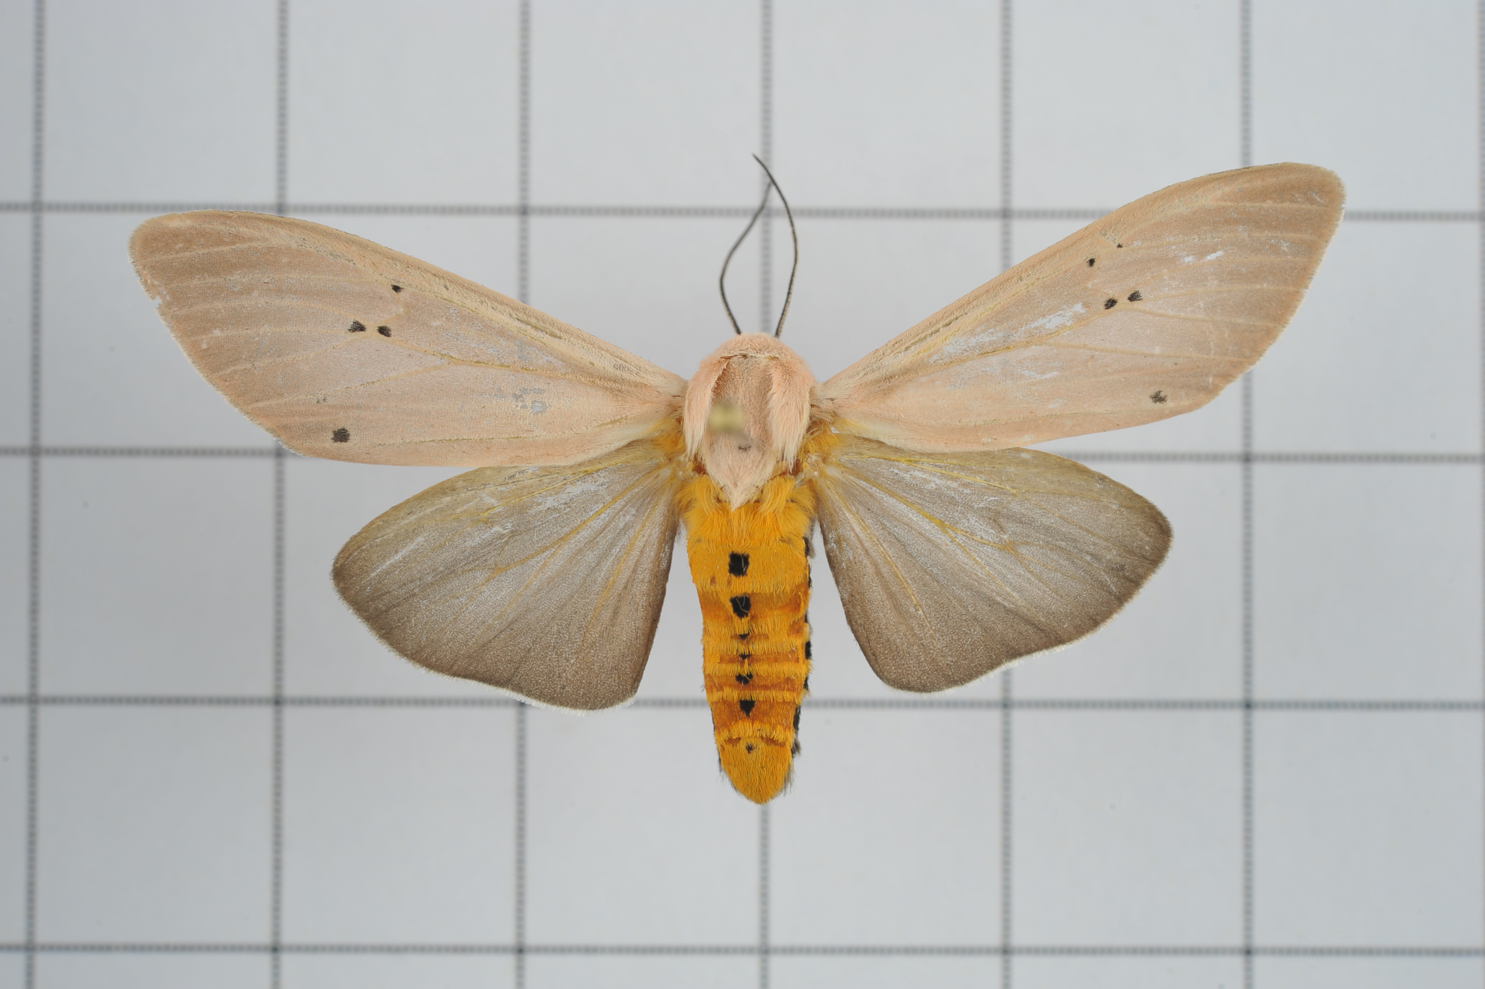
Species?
Creatonotos transiens koni
